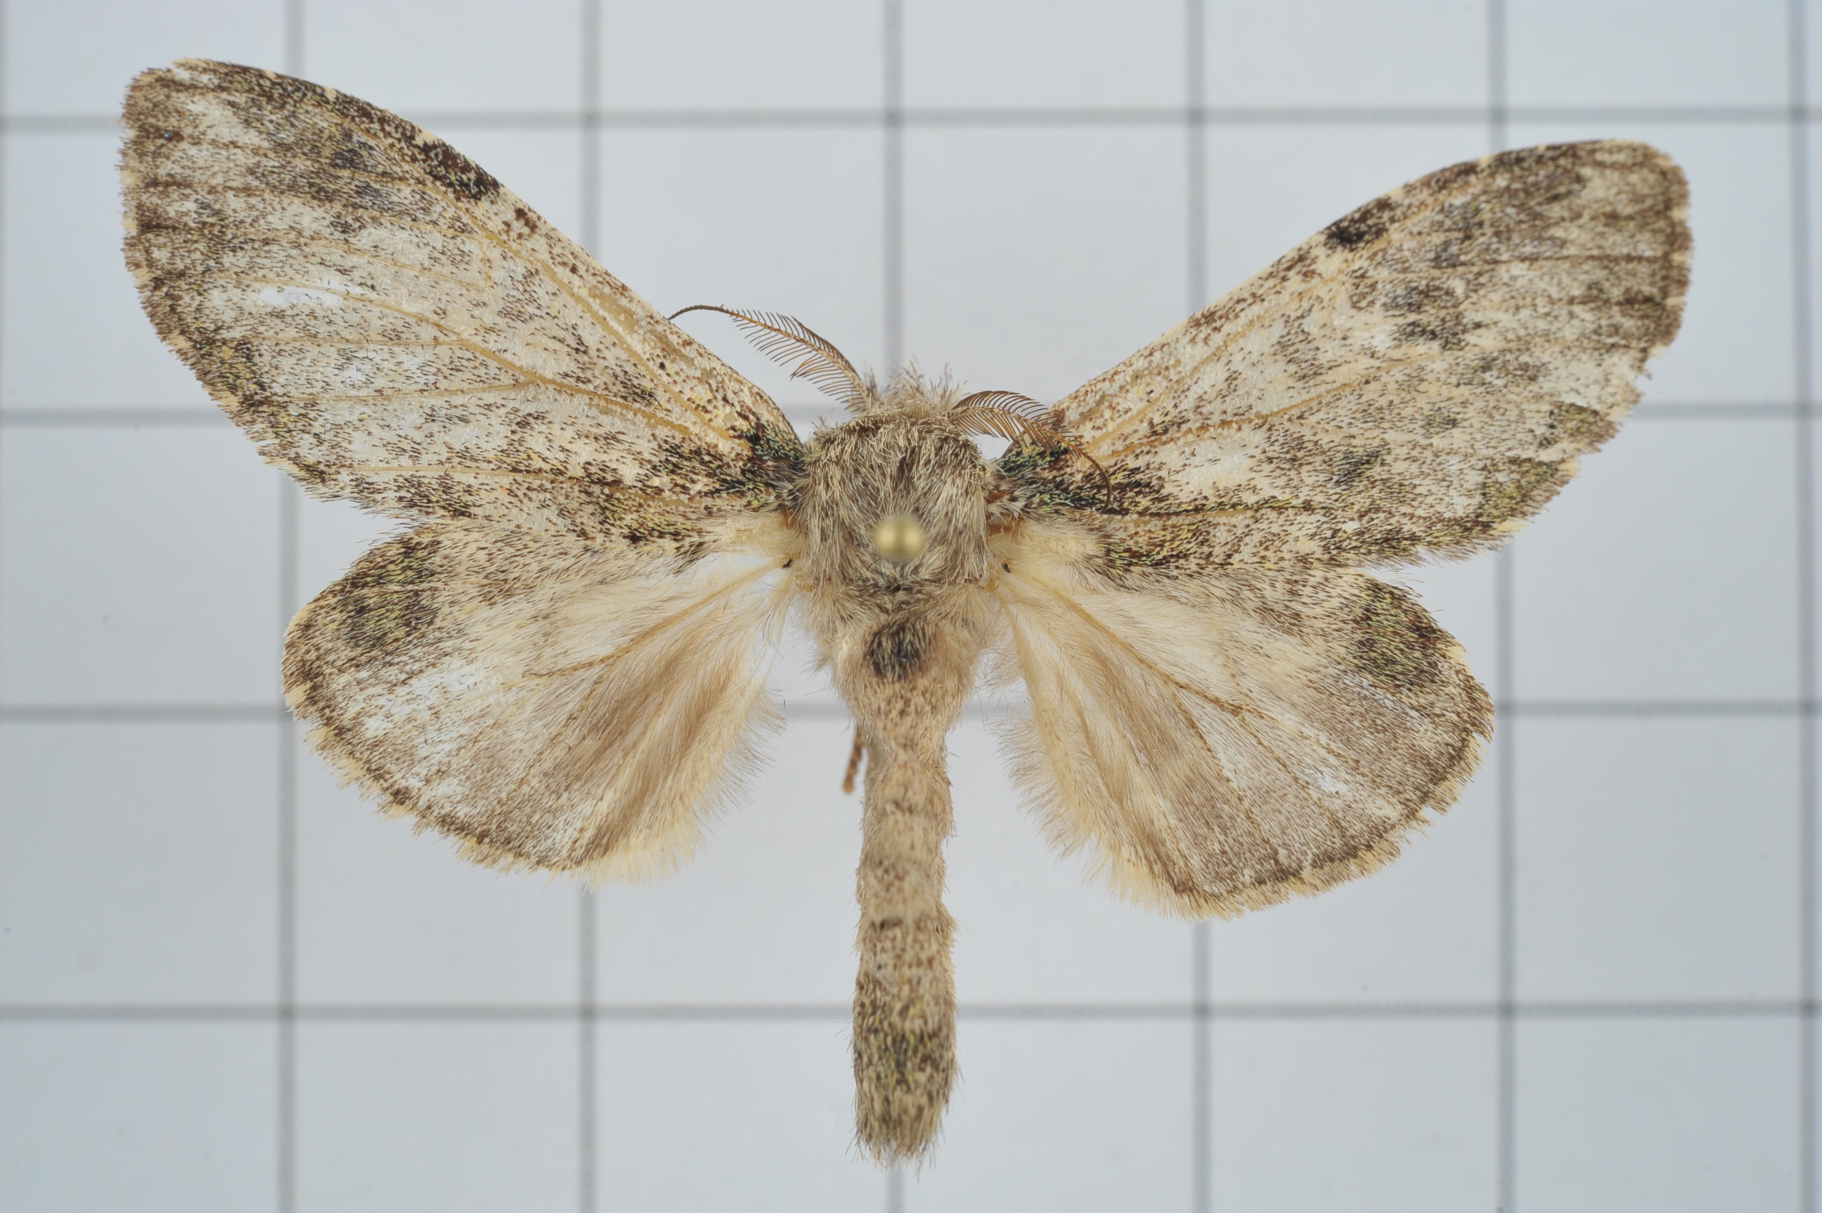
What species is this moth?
Syntypistis umbrosa
